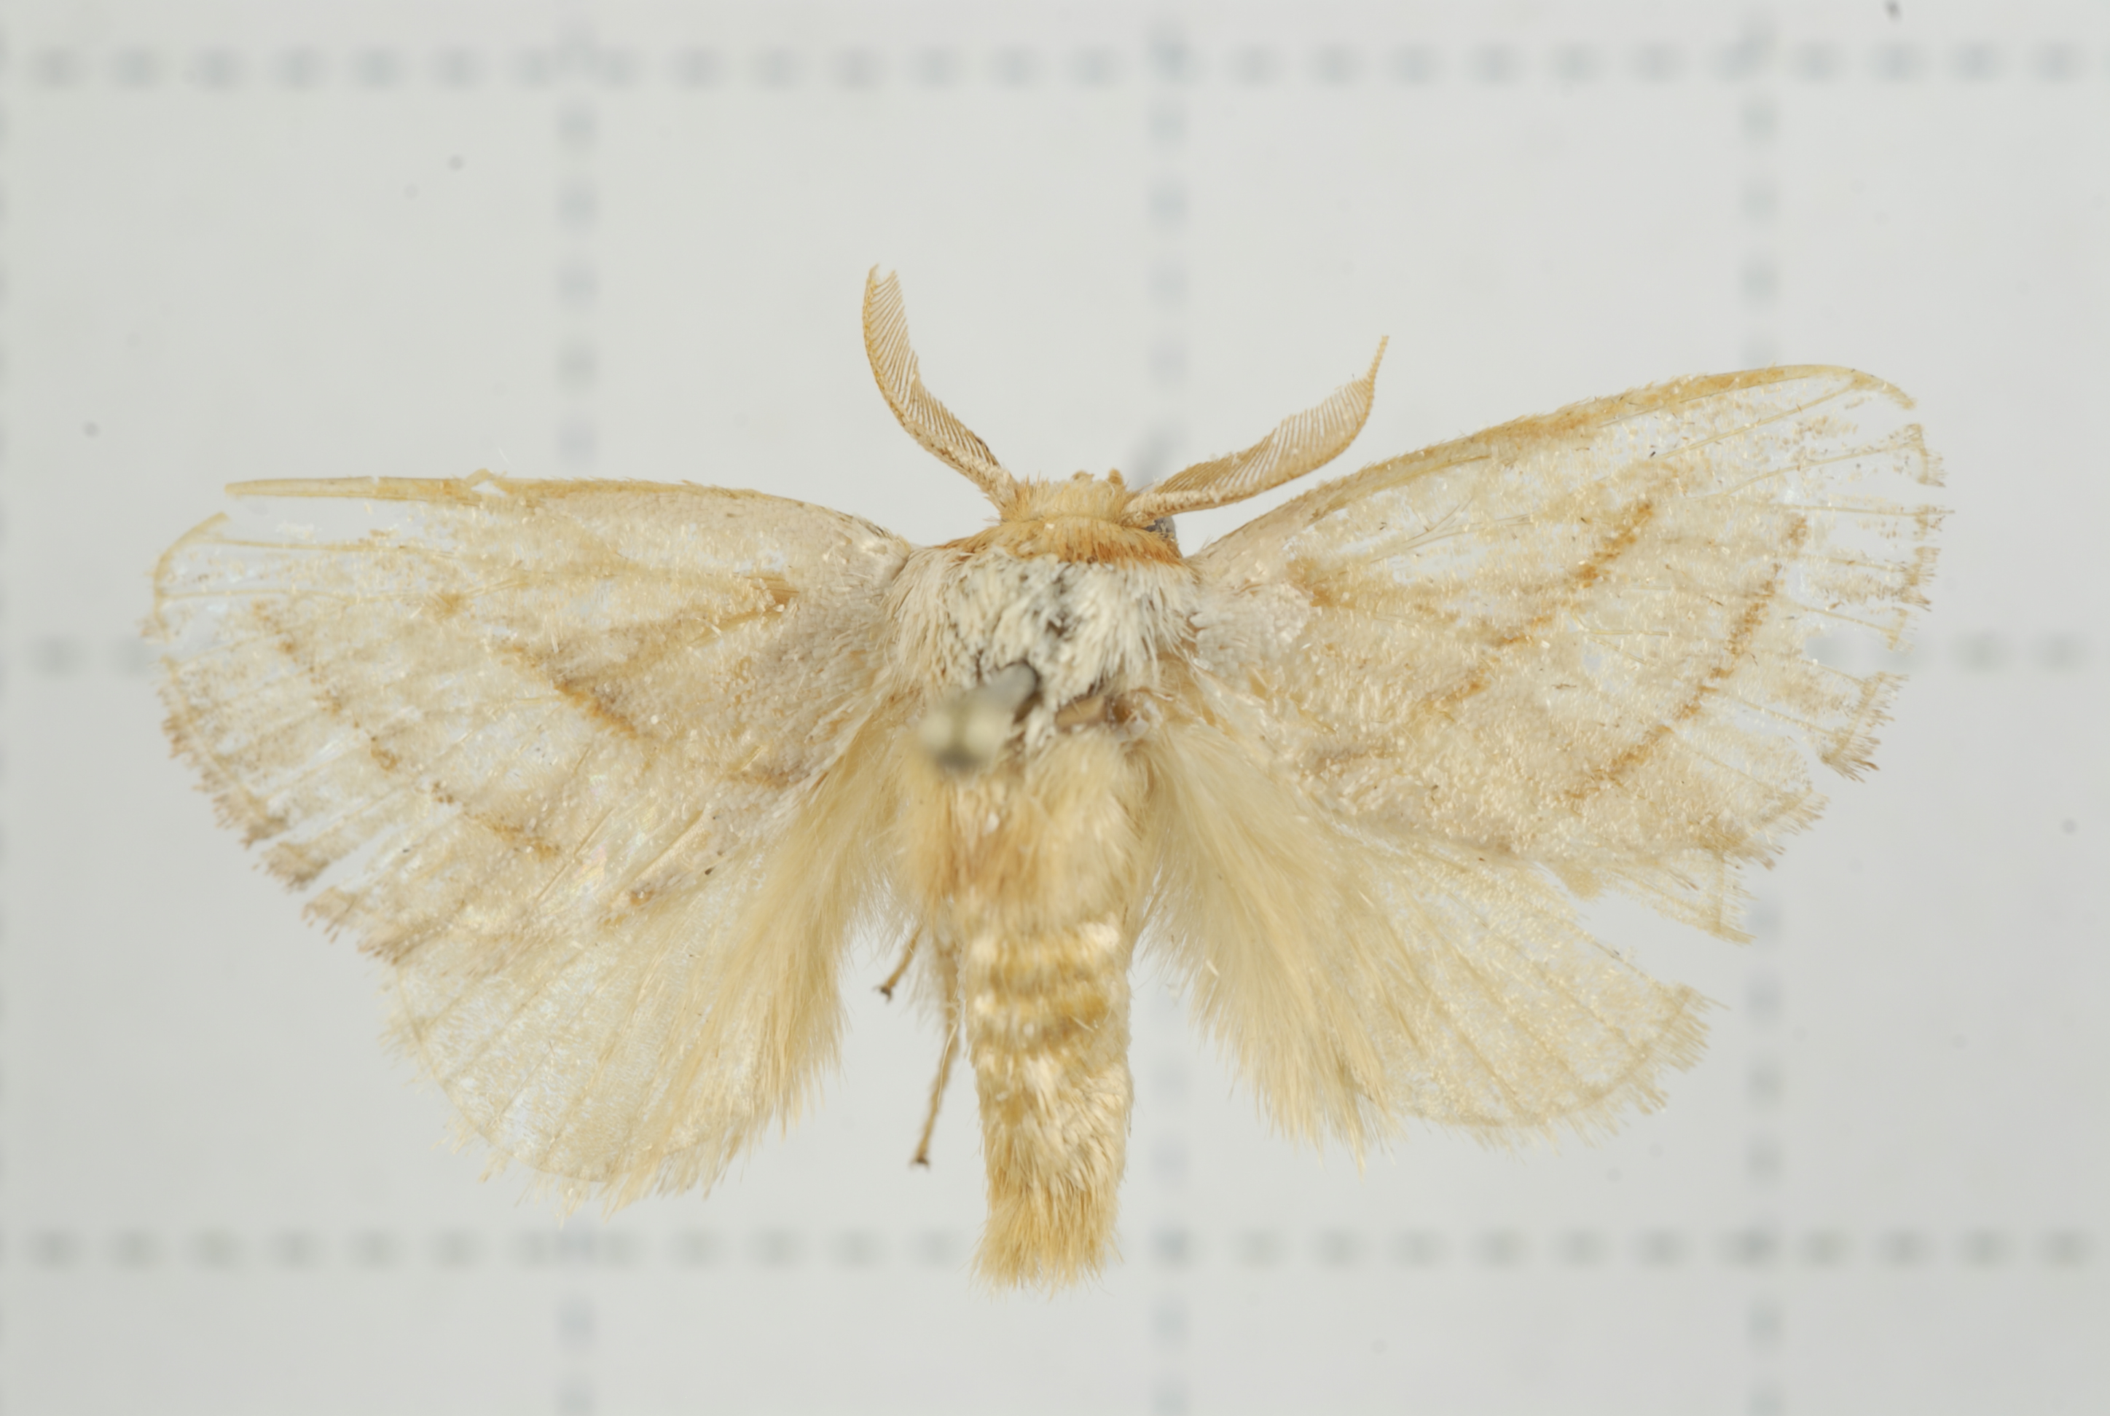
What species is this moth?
Cania heppneri
